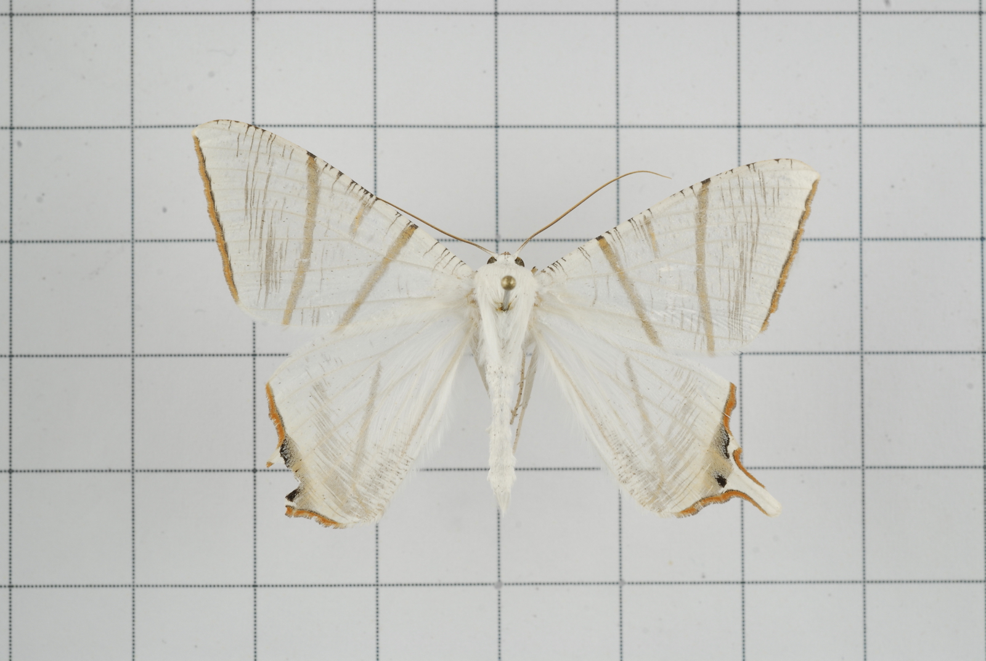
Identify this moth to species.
Ourapteryx clara formosana
